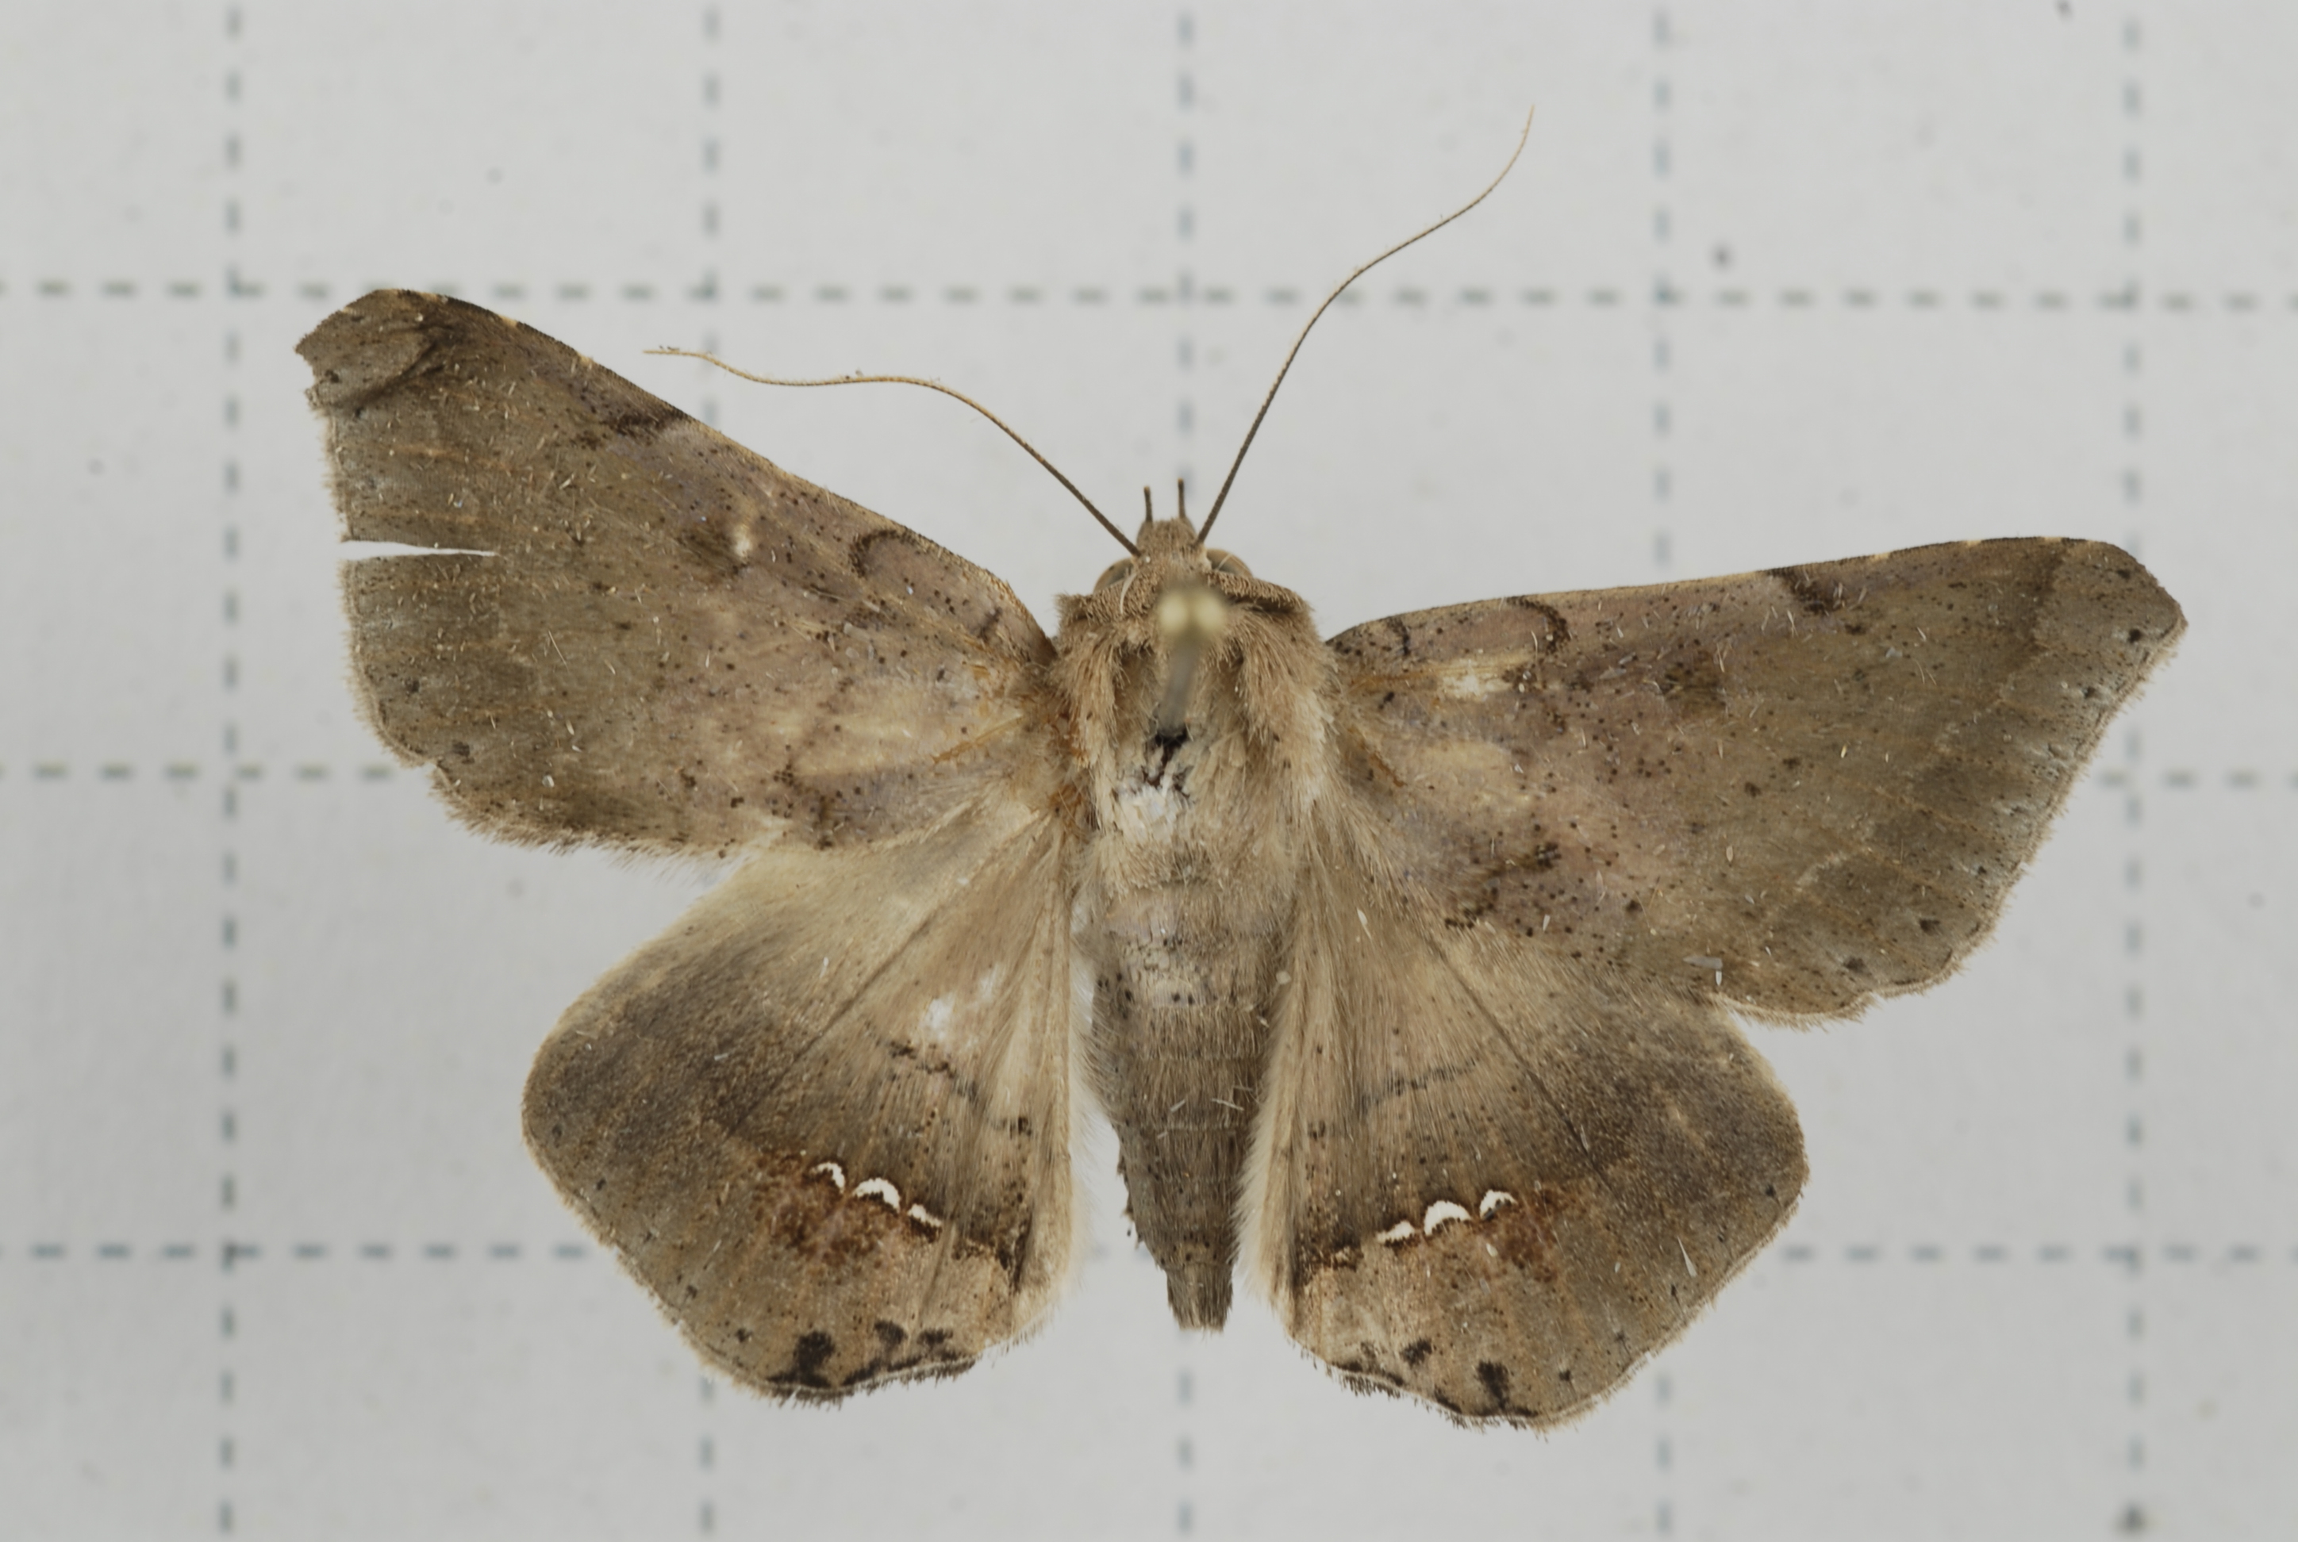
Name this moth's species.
Macaldenia palumba
